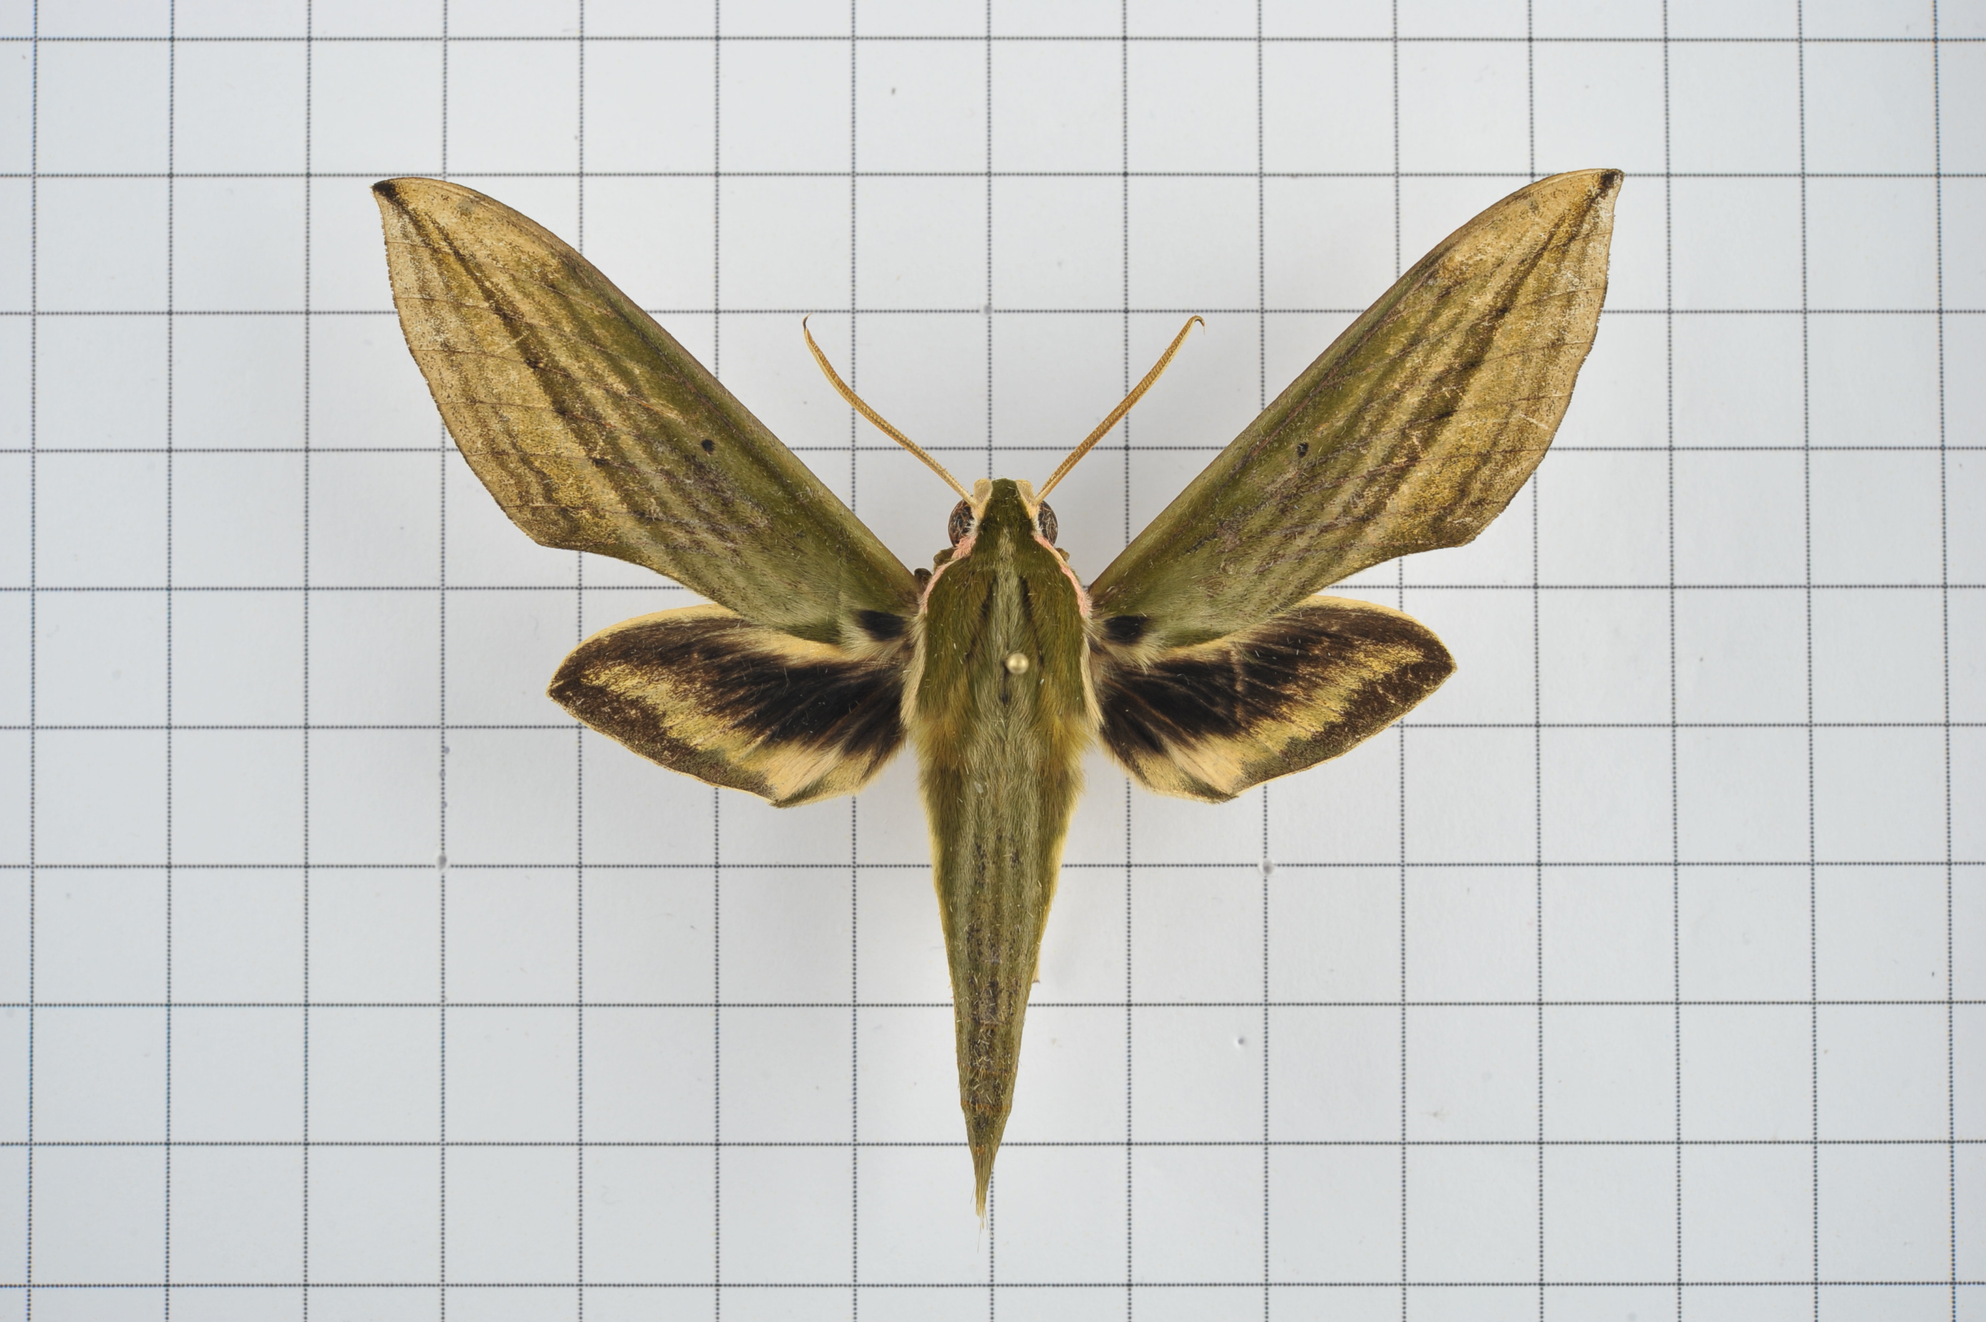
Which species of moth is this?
Cechetra subangustata
